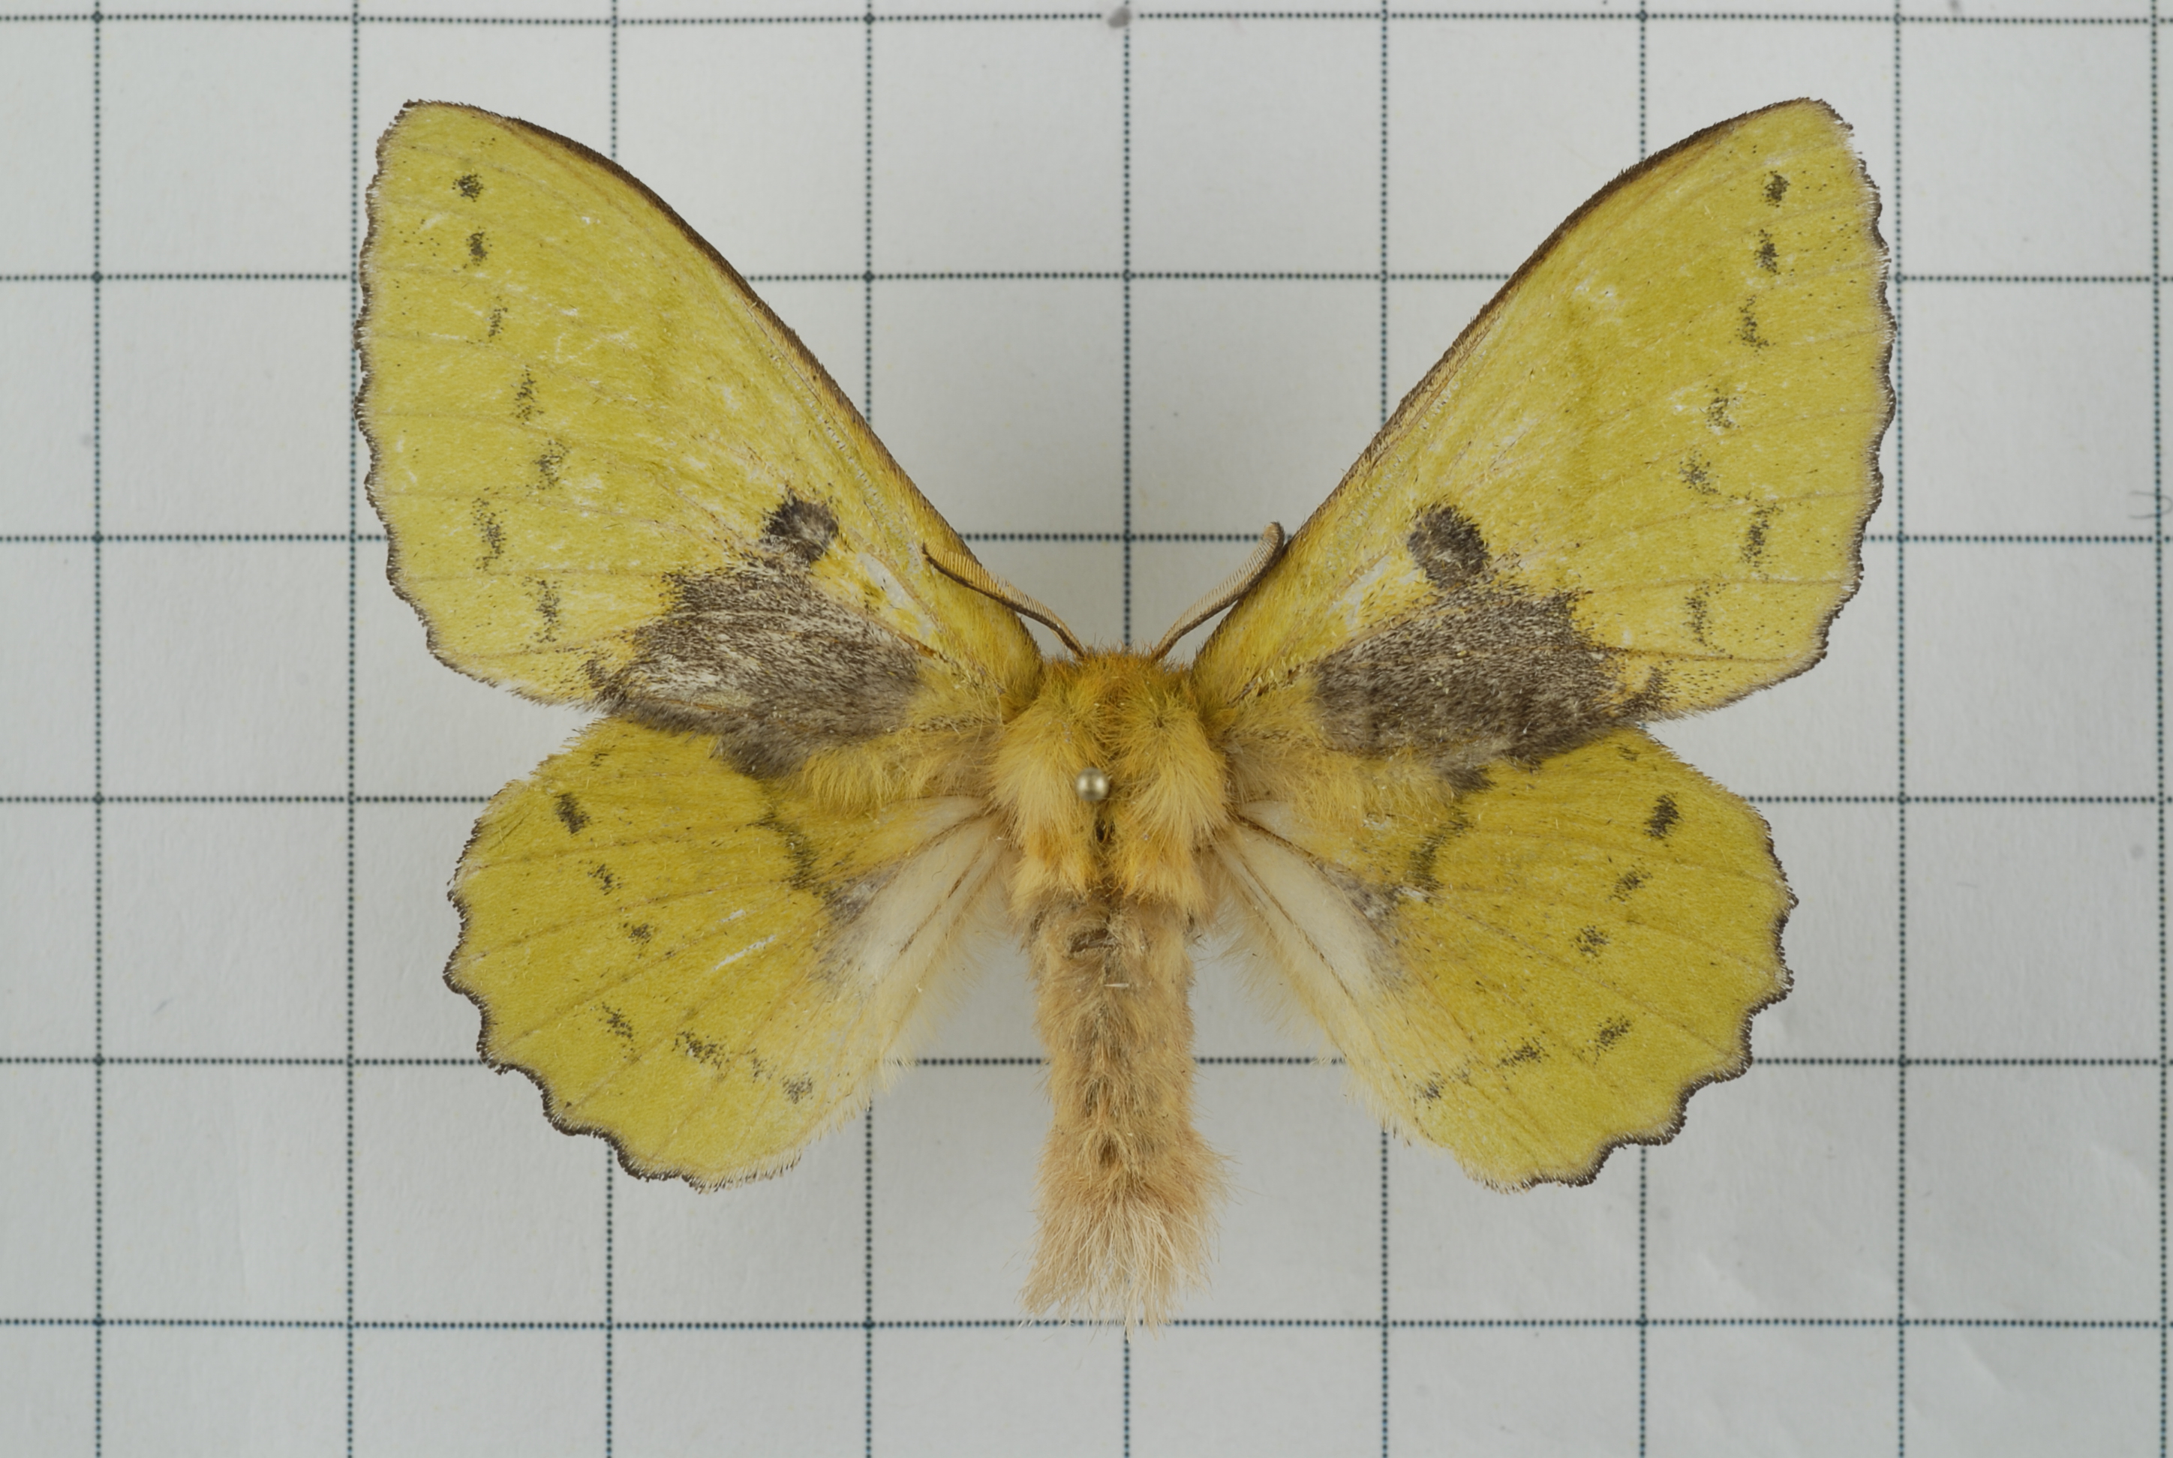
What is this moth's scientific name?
Trabala vishnou guttata
